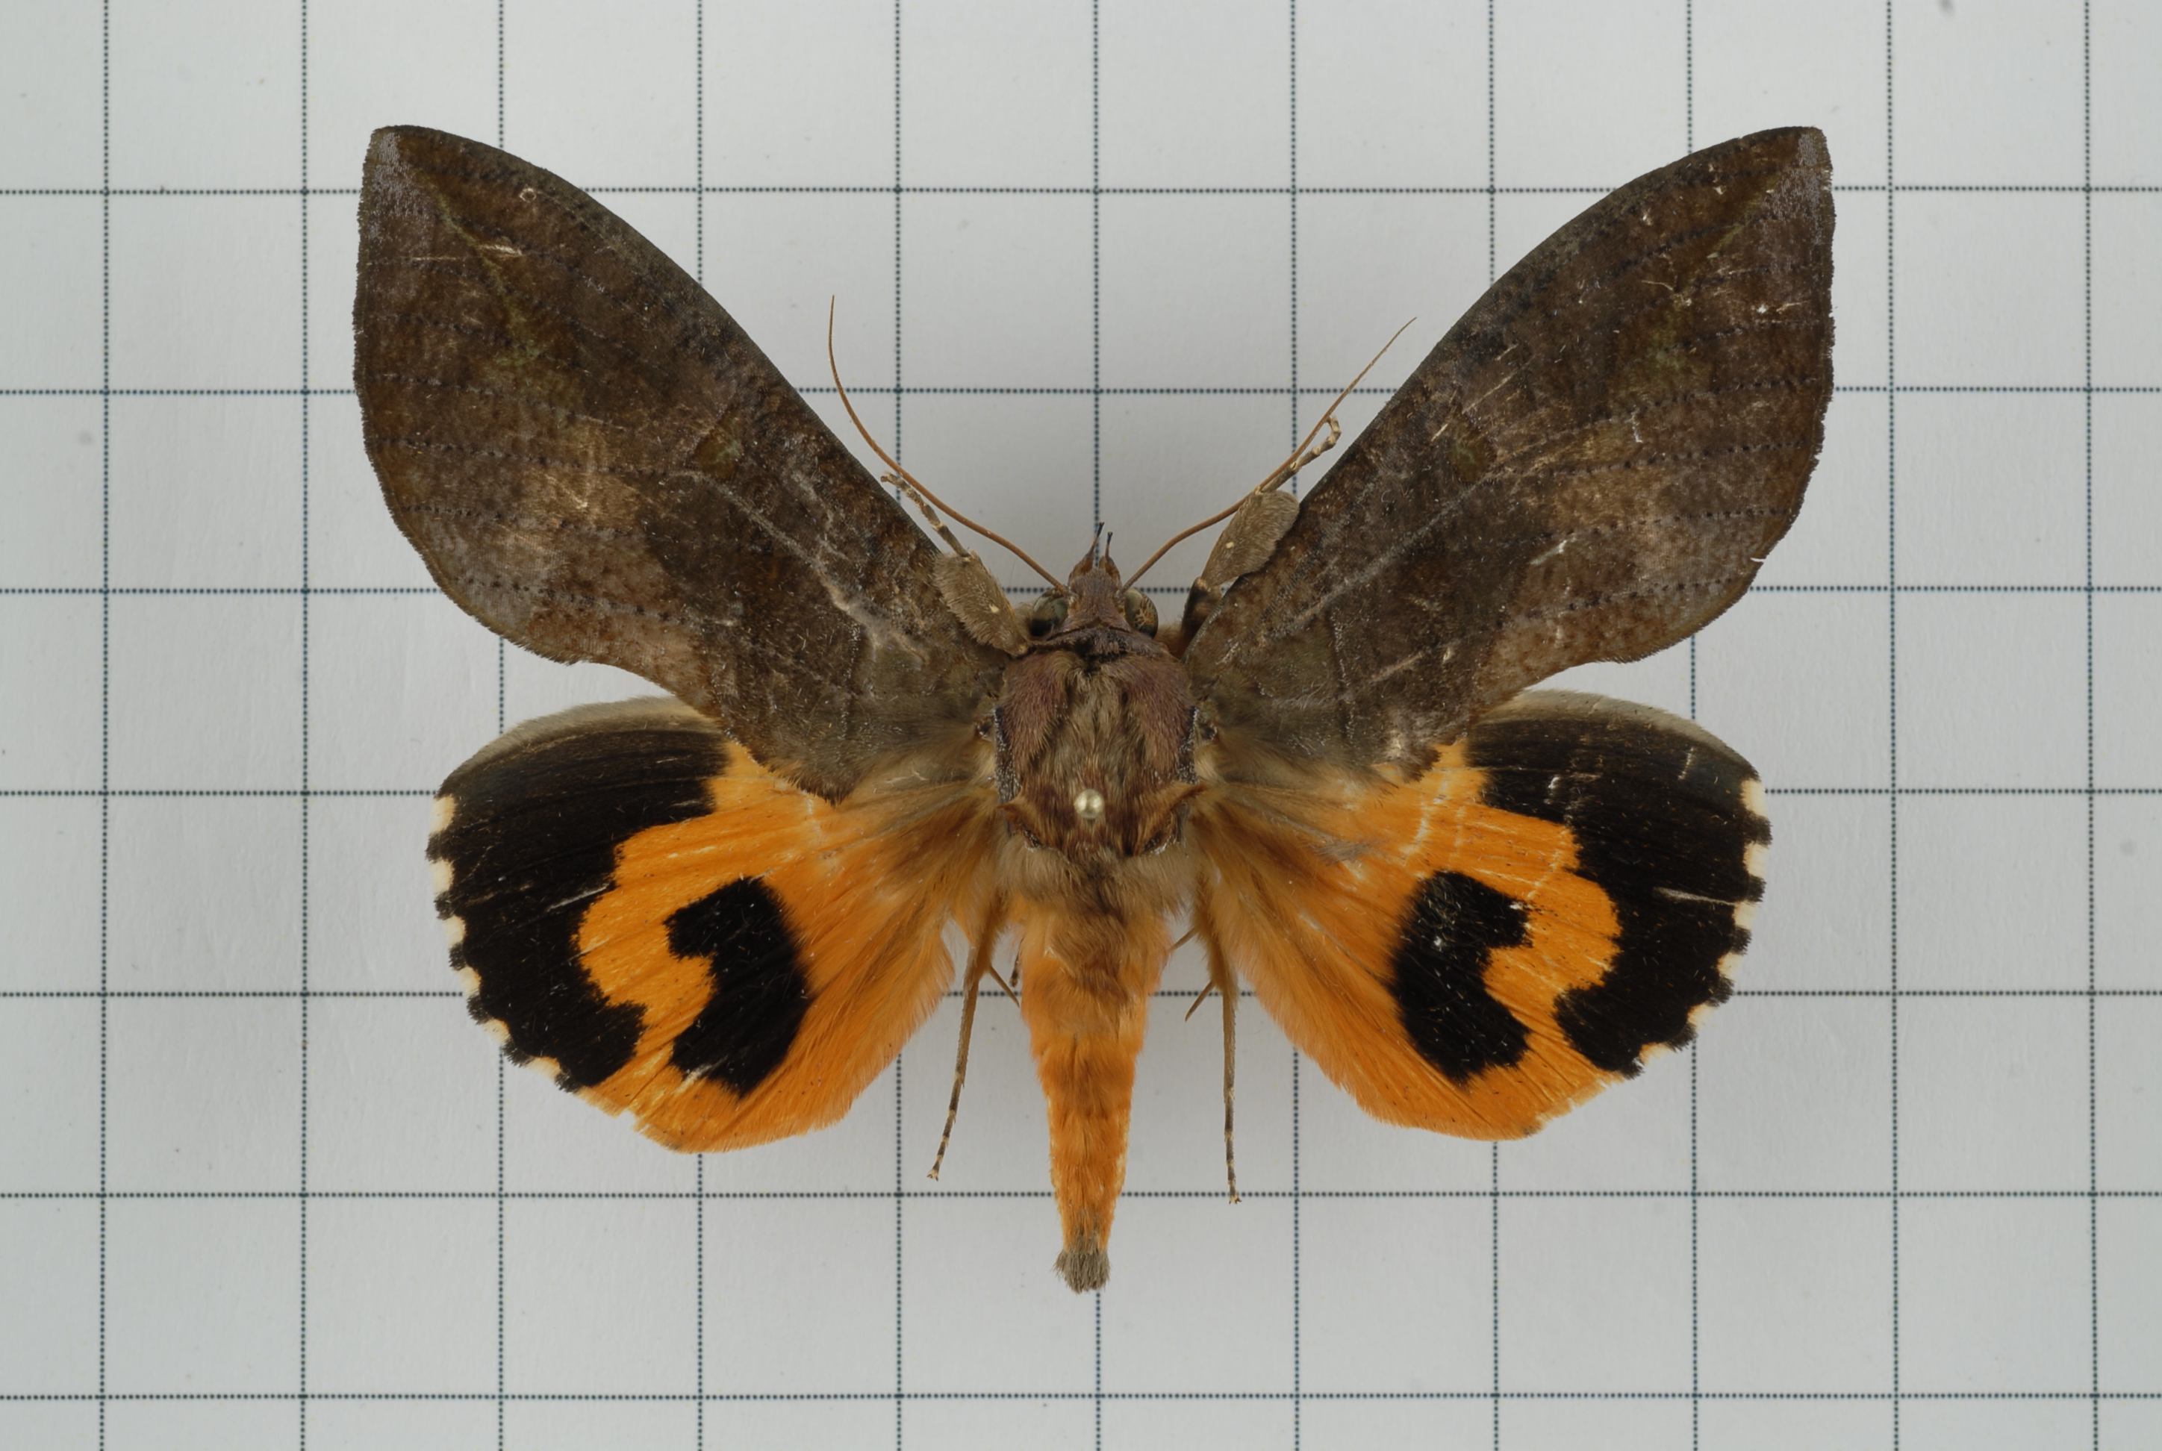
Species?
Eudocima phalonia
